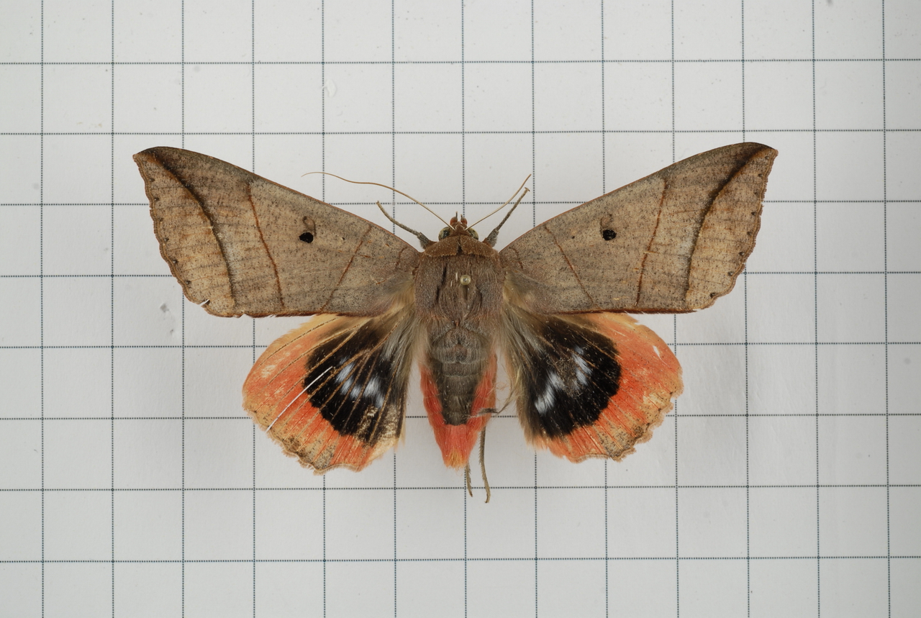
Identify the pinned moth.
Thyas juno
